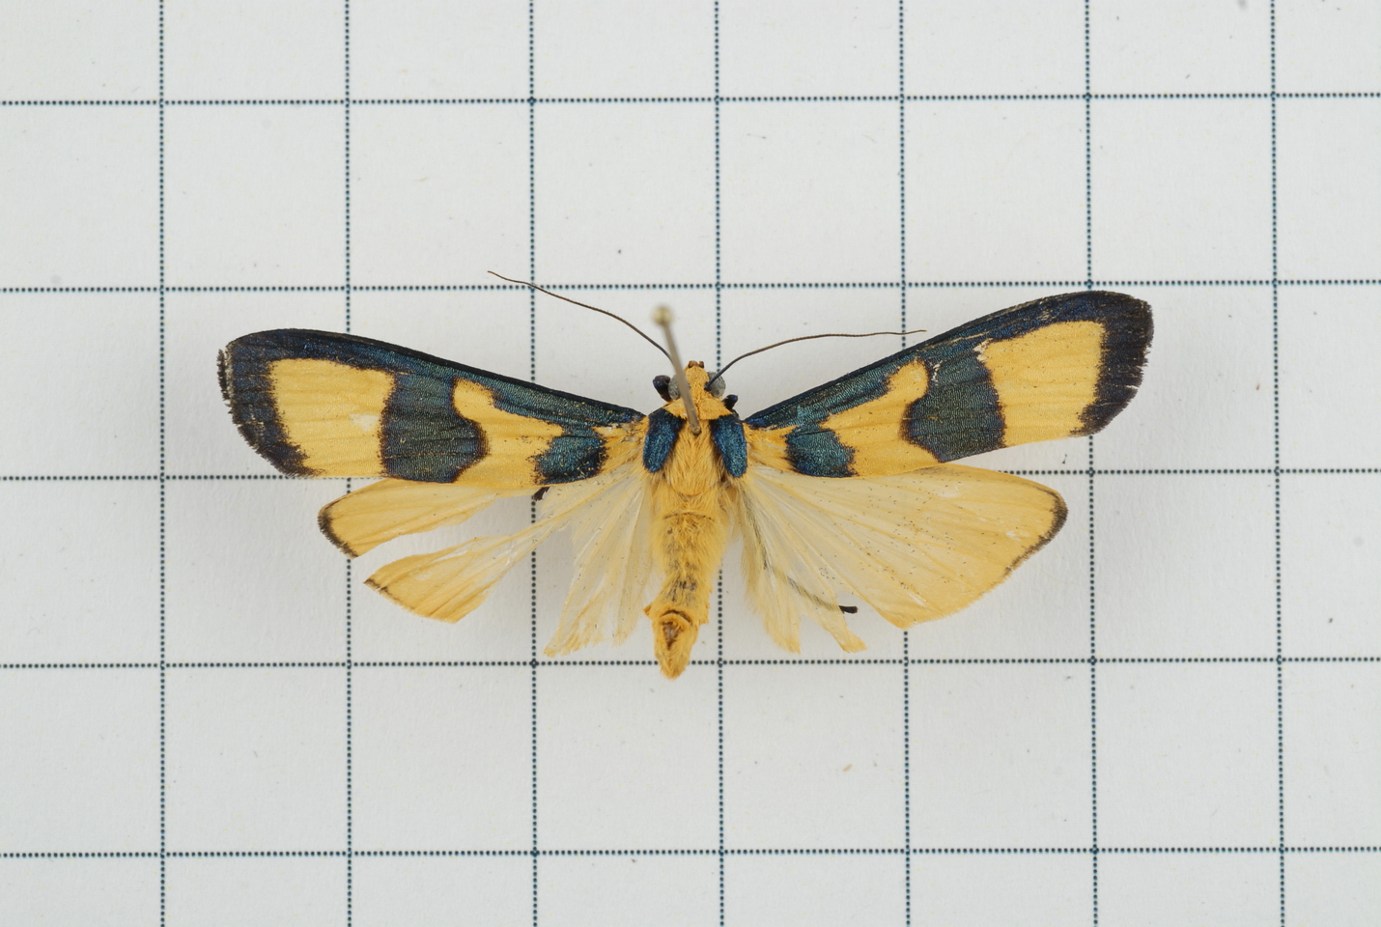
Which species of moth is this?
Chrysaeglia magnifica
